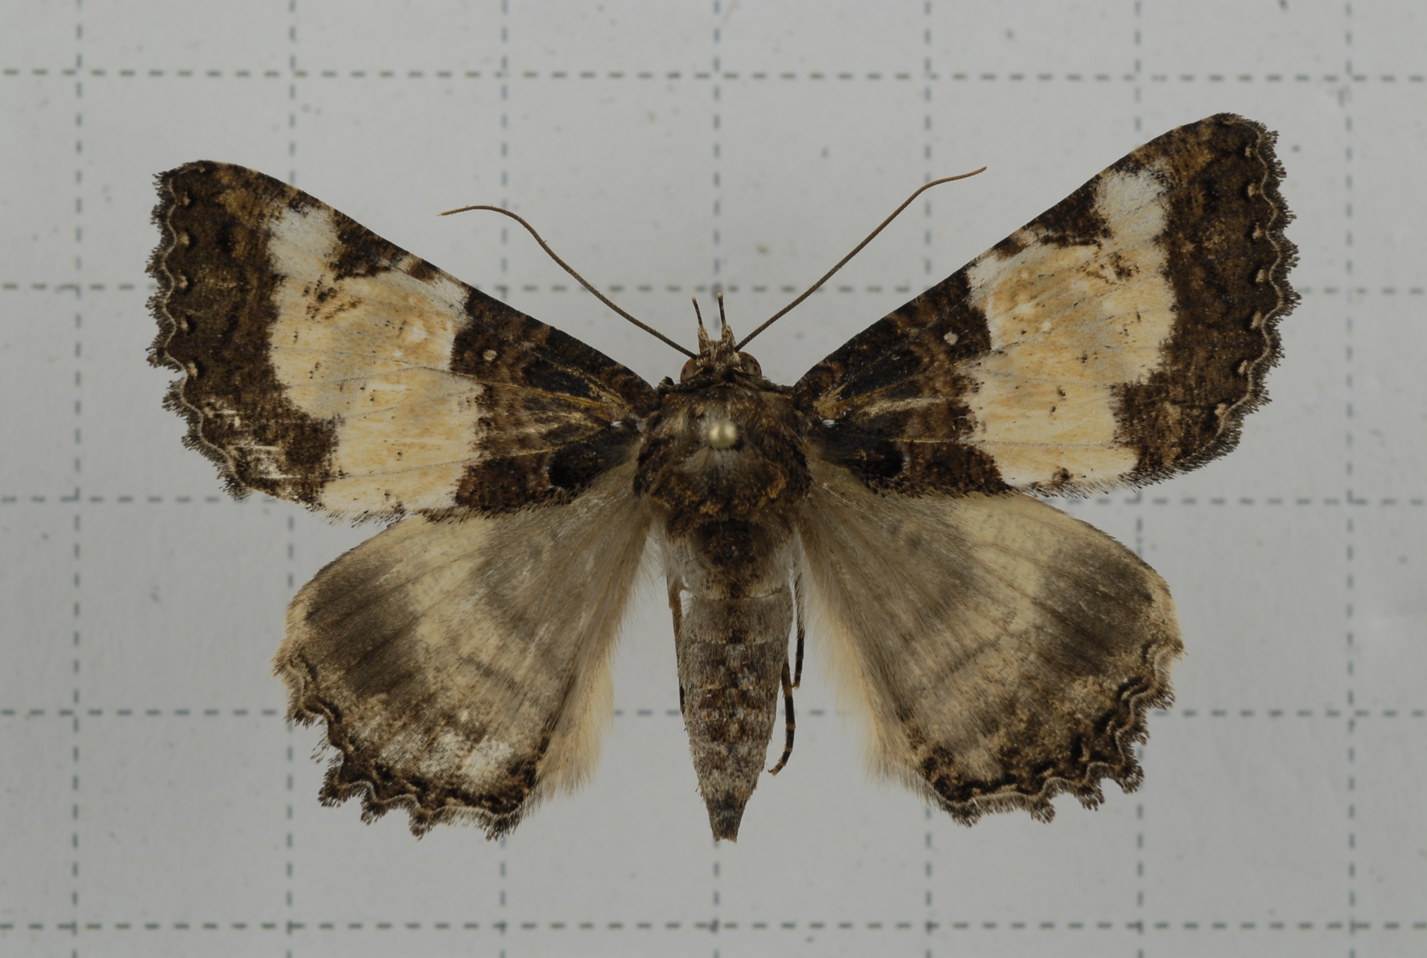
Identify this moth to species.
Daddala lucilla
